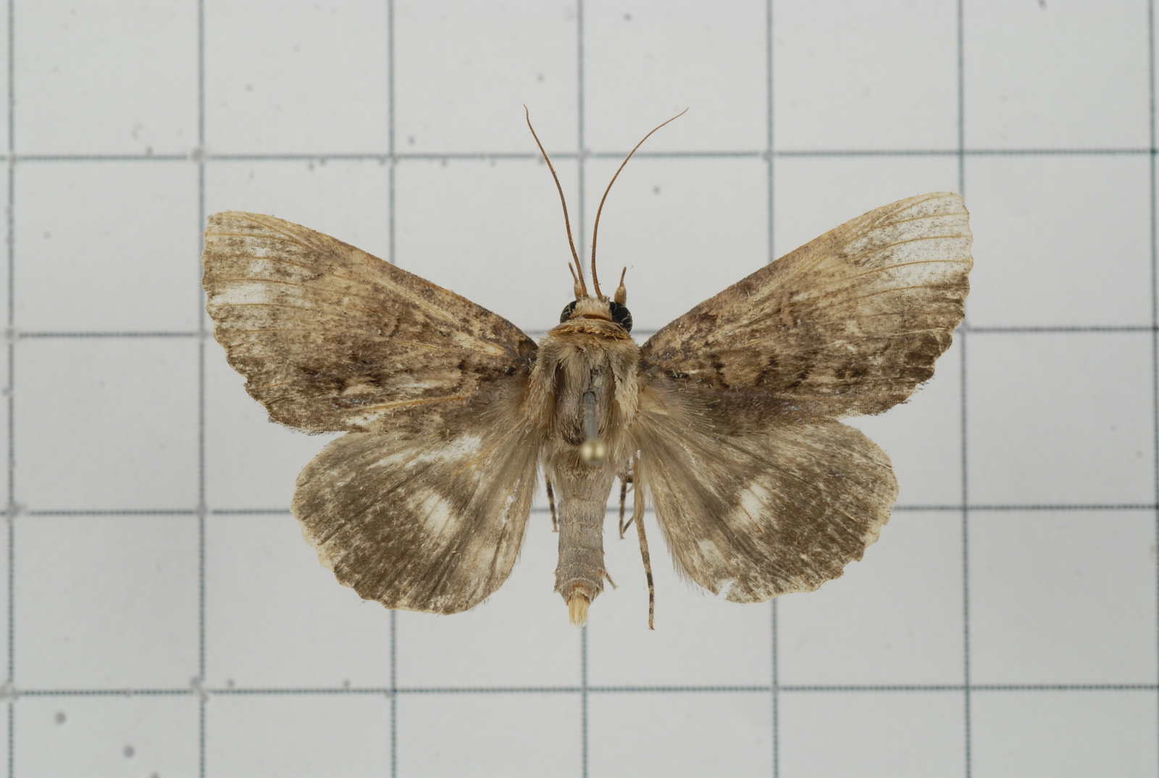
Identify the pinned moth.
Ercheia cyllaria
